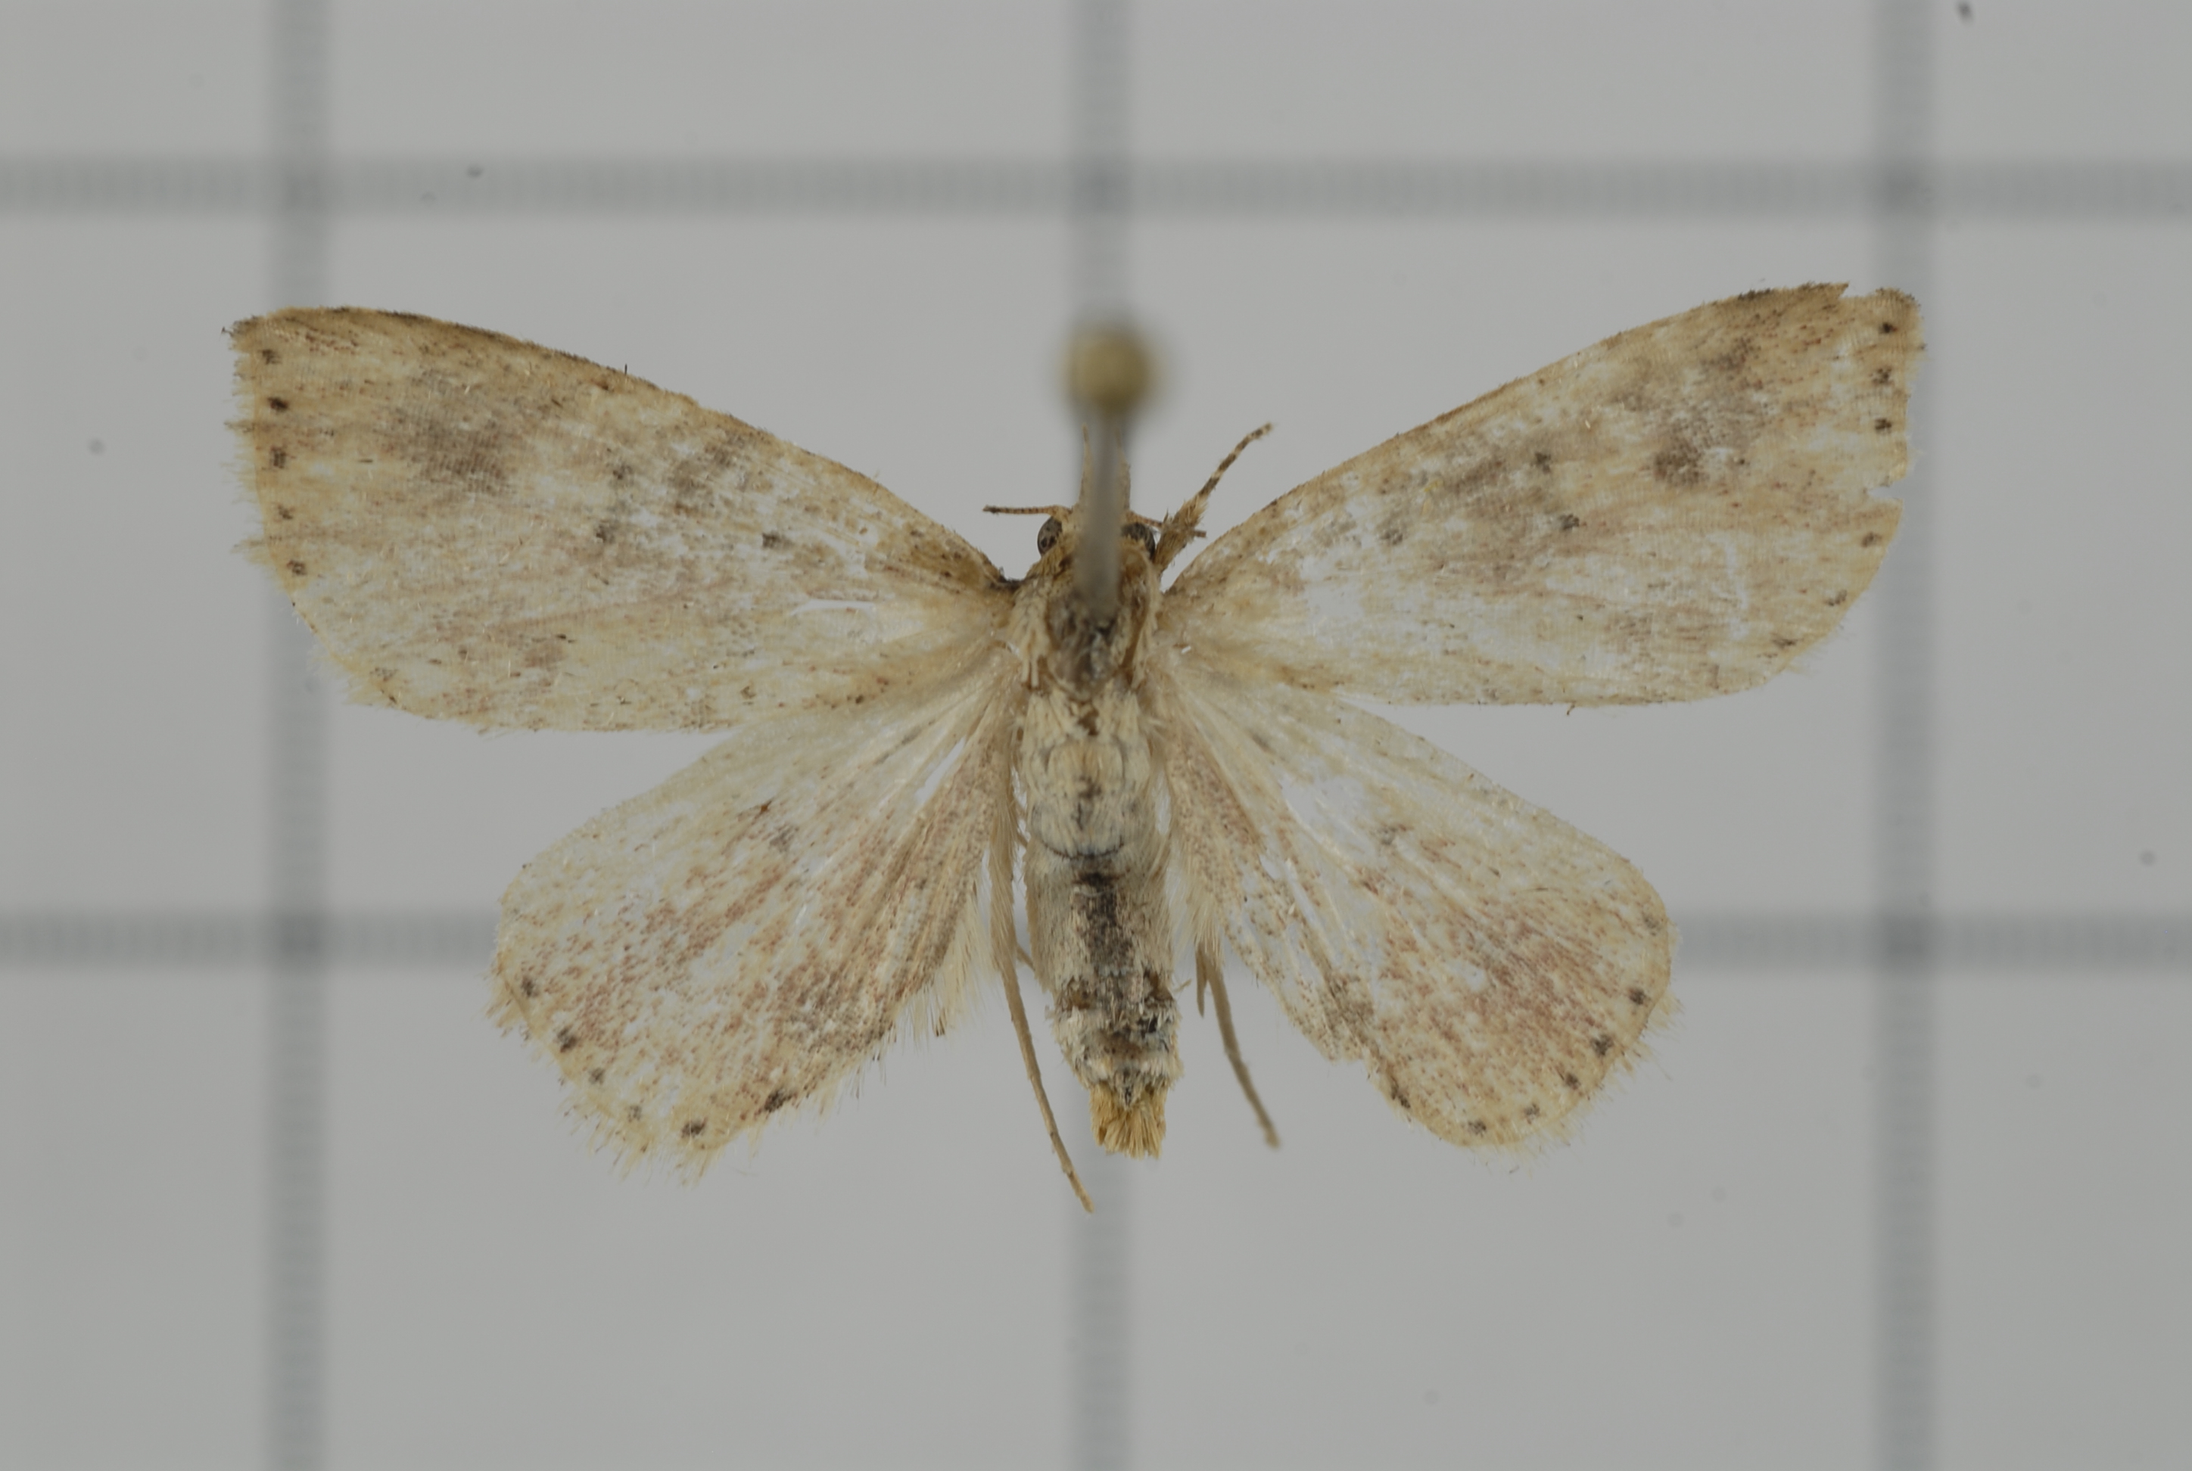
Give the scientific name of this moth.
Sarcopteron punctimargo
